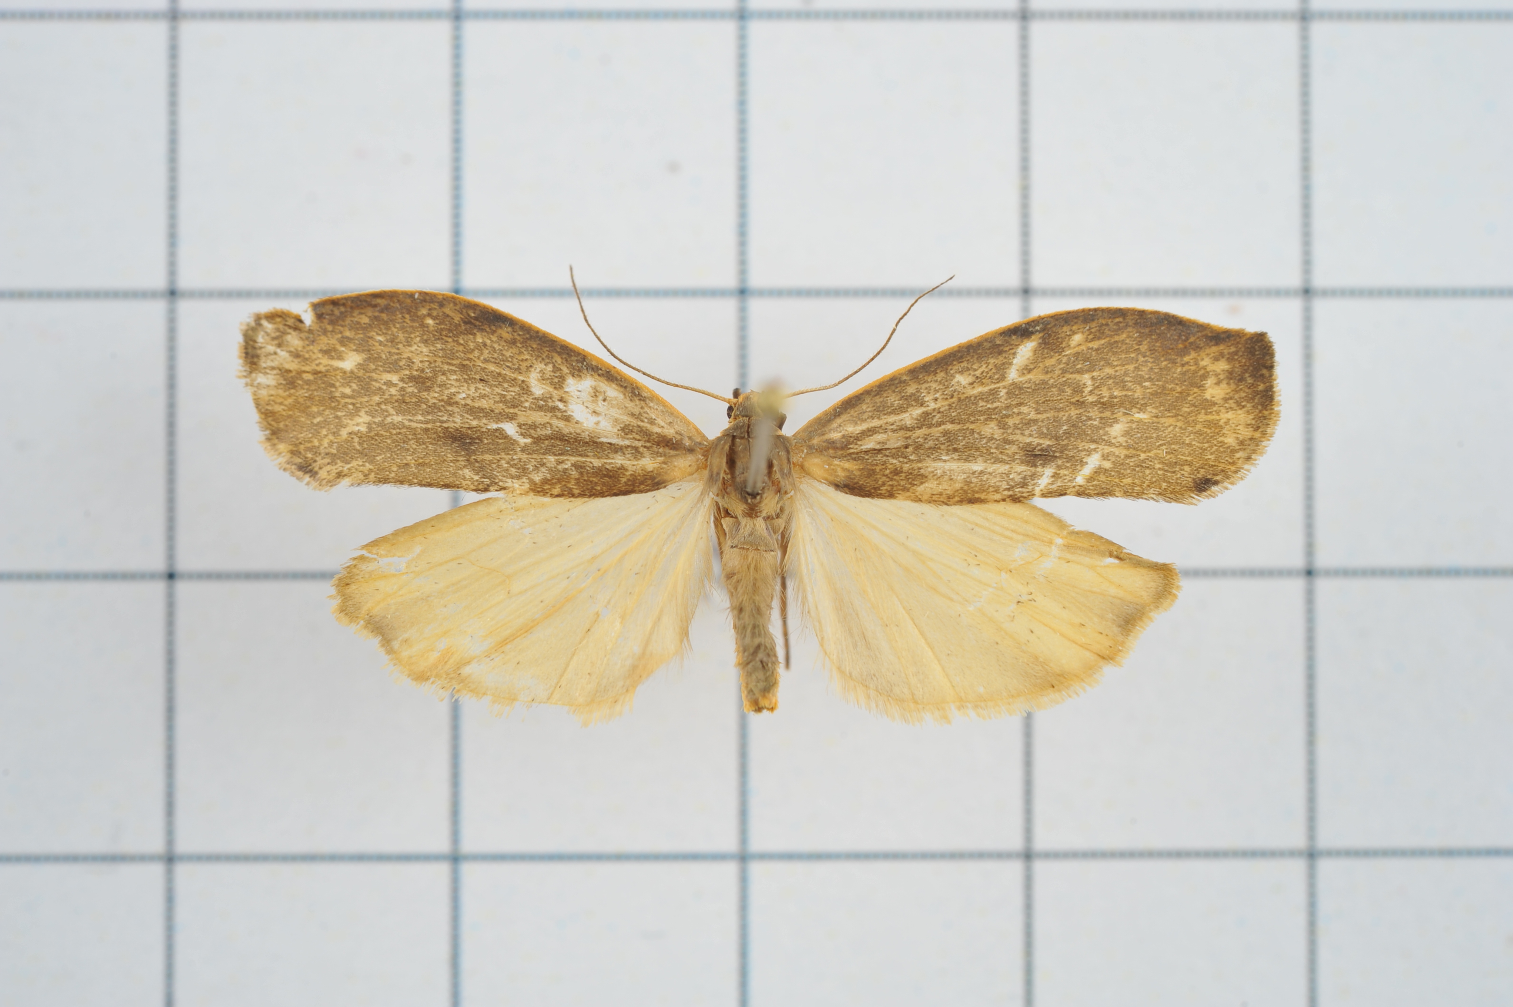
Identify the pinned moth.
Gampola sinica
